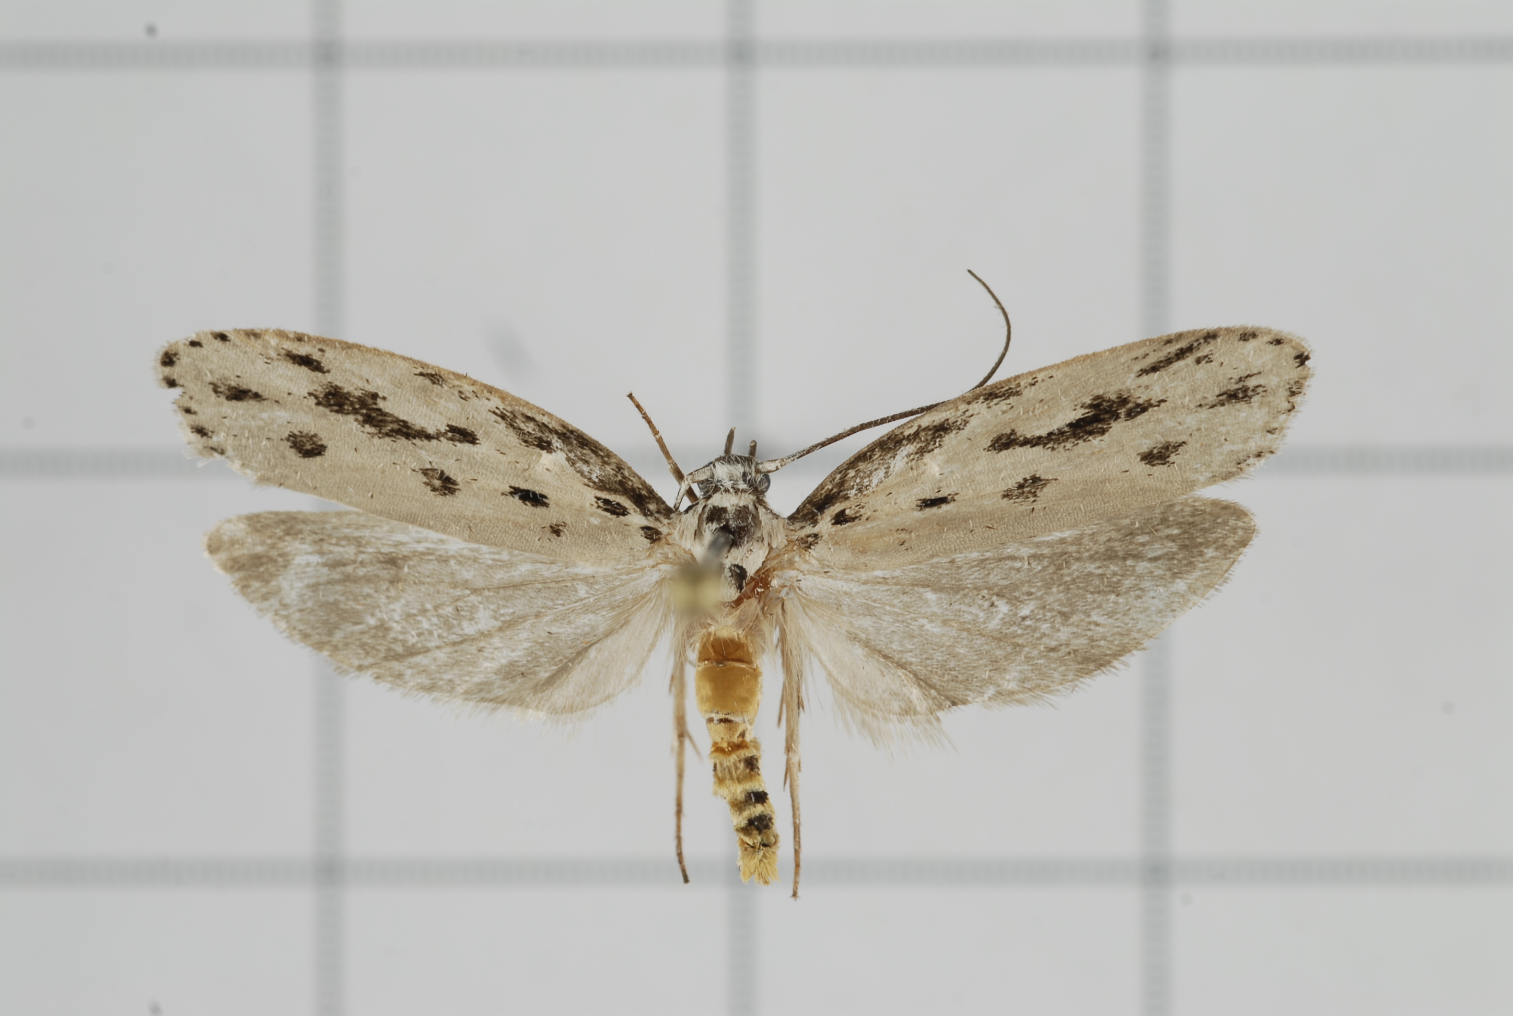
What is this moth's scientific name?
Ethmia epitrocha
